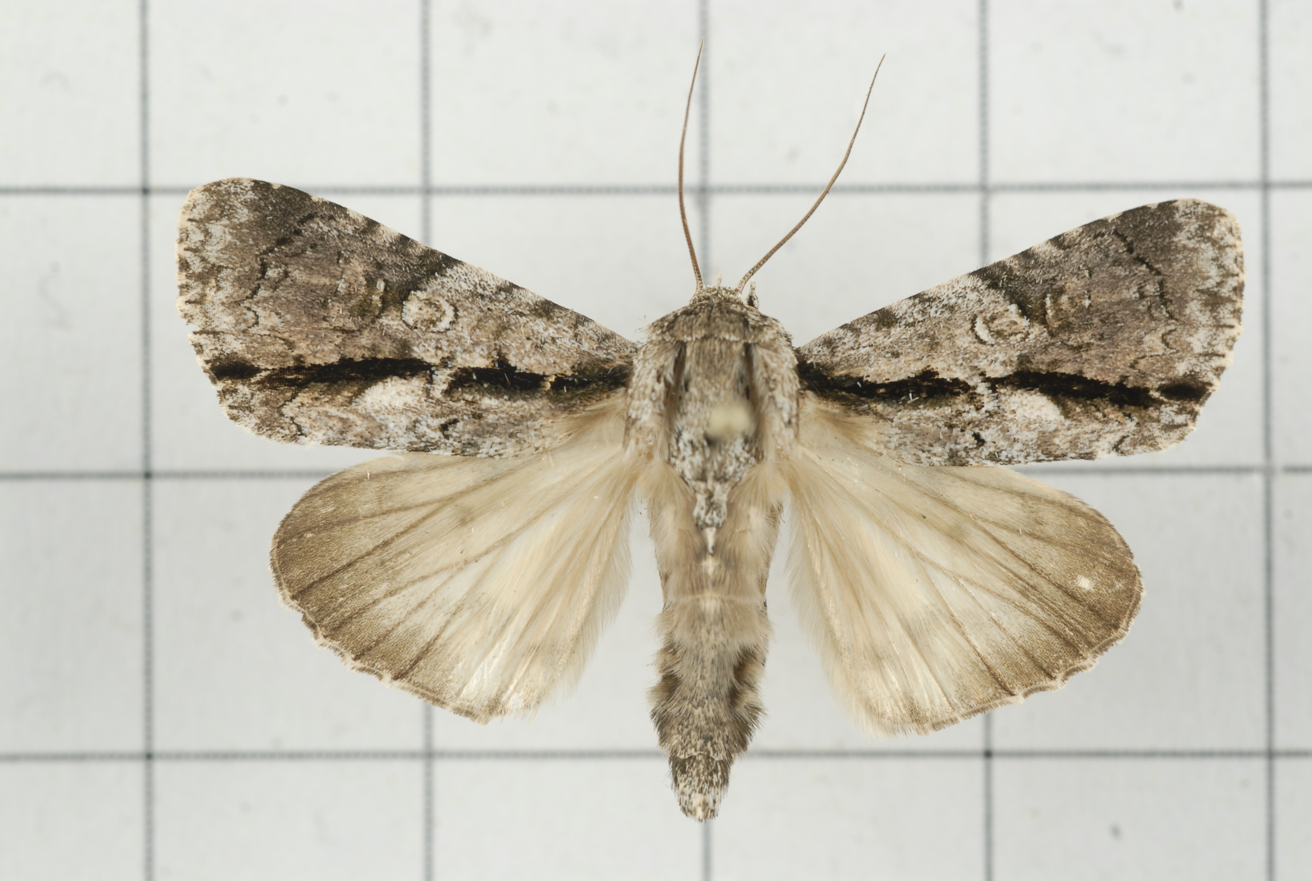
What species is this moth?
Fascionycta fasciata
